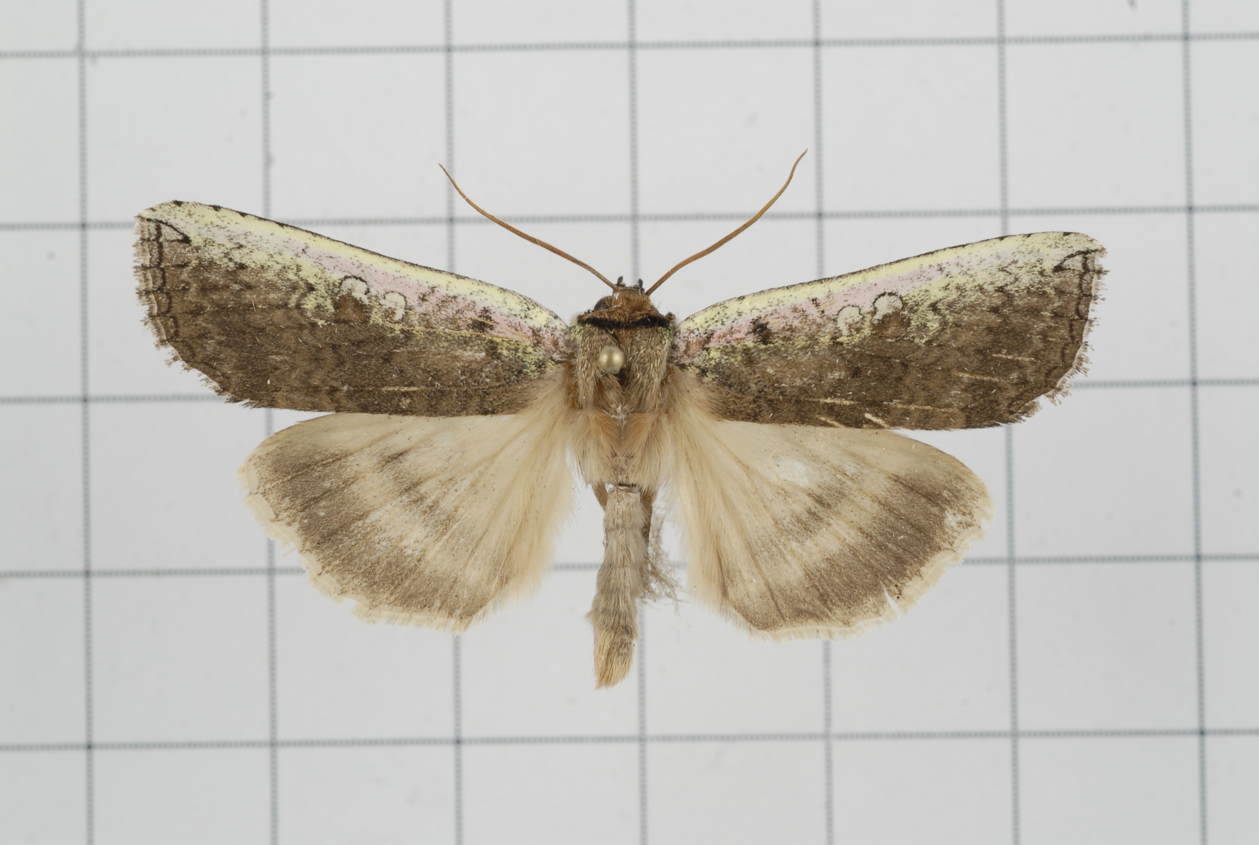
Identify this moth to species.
Tethea oberthueri taiwana
